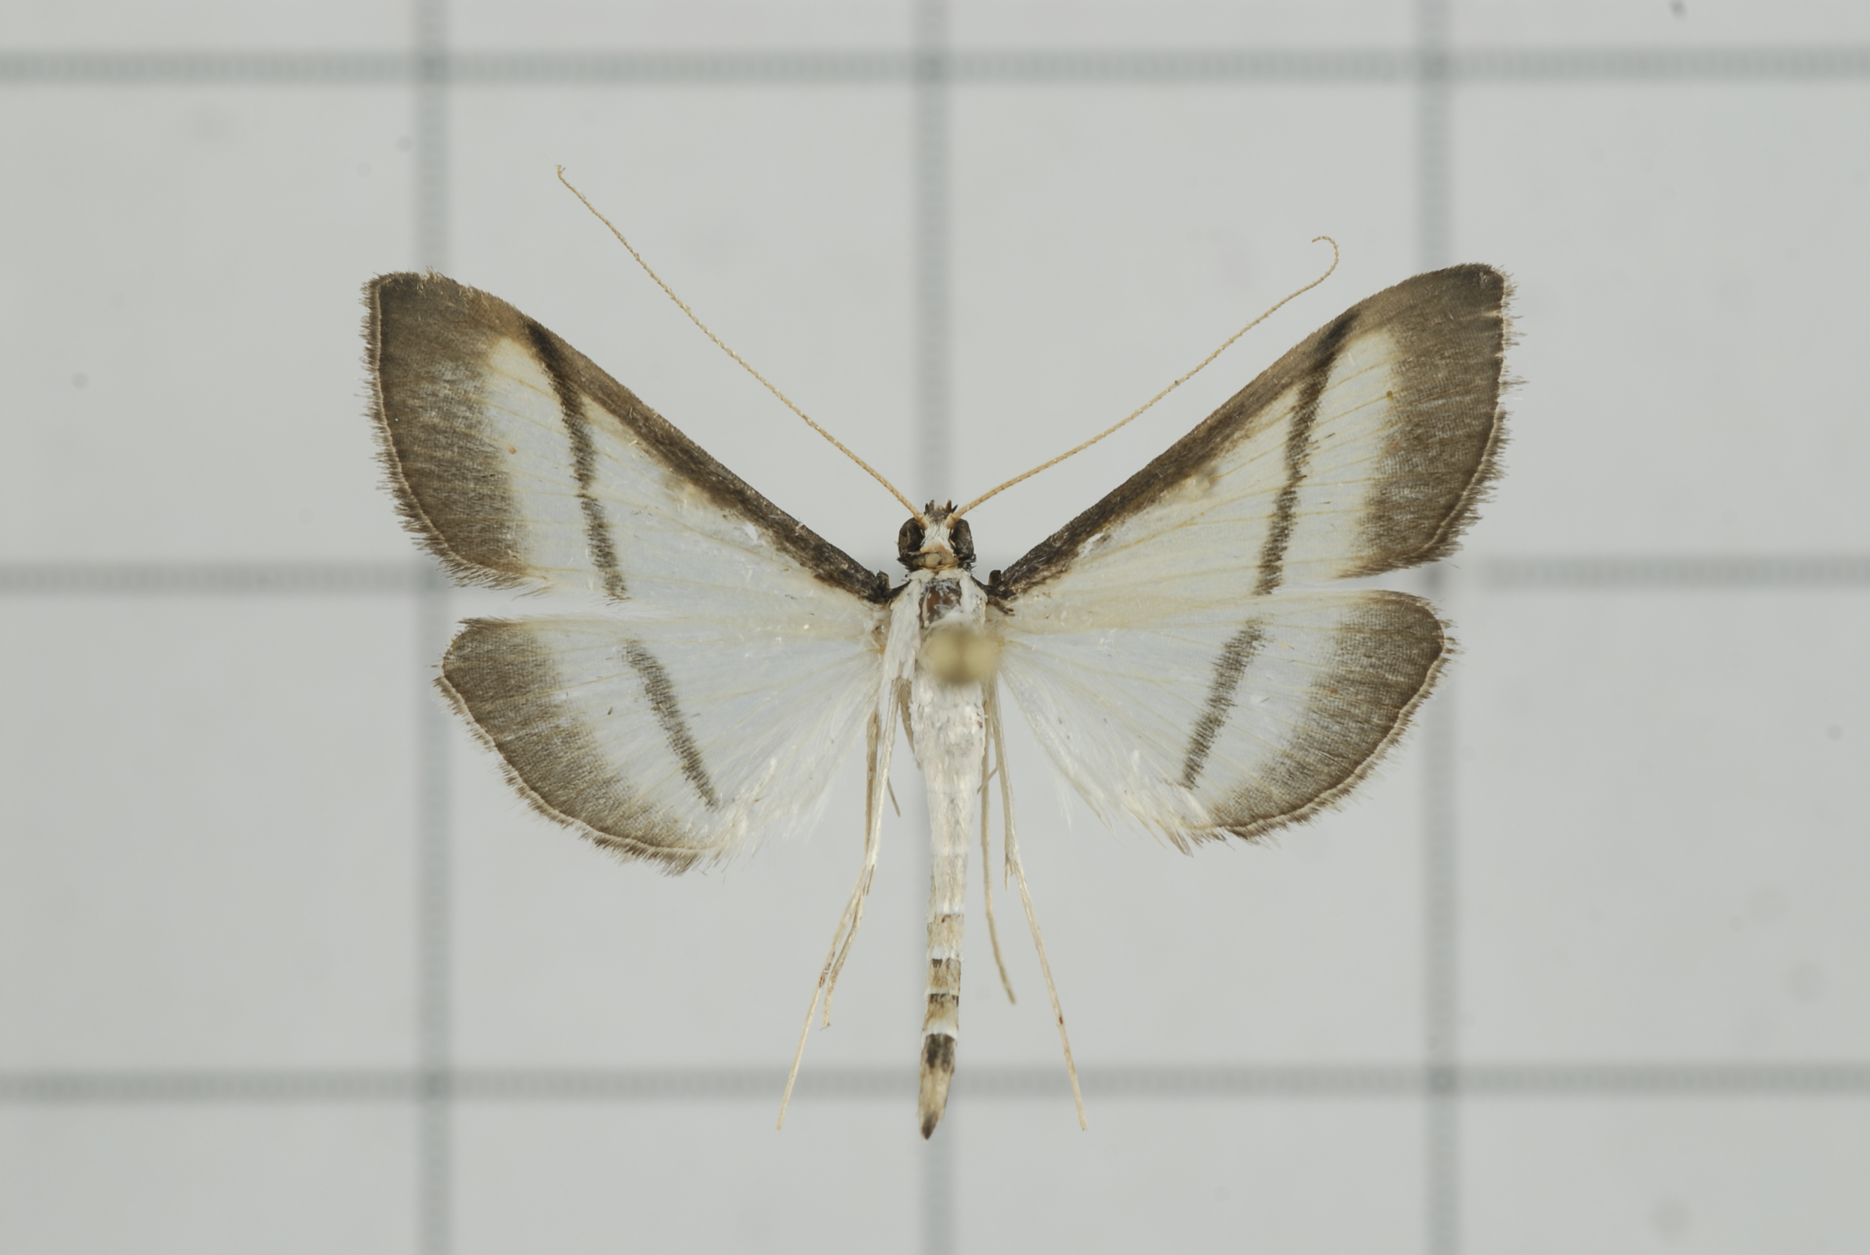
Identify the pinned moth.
Bradina diagonalis
